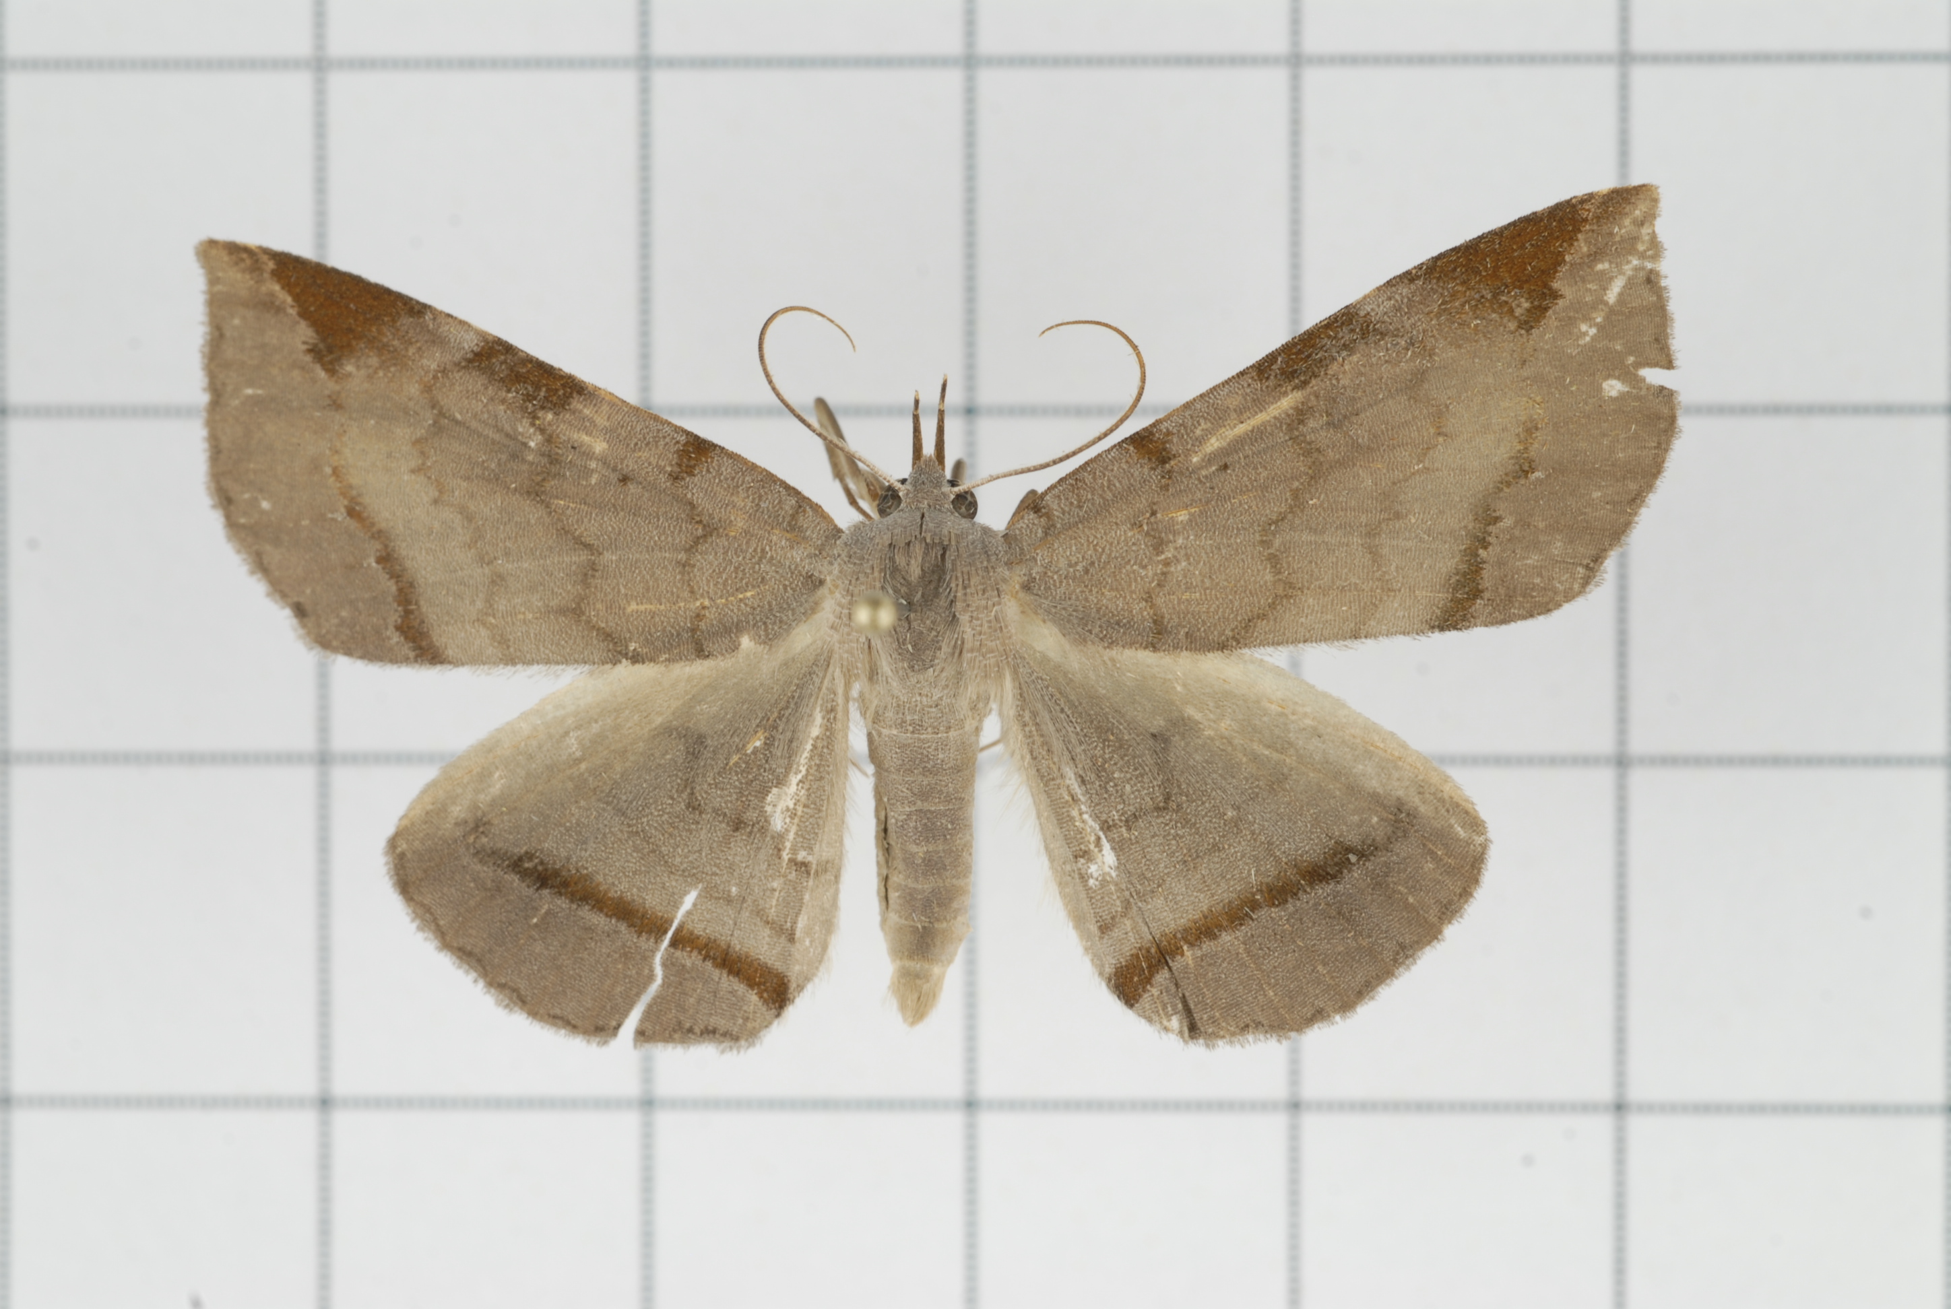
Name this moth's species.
Mecodina subcostalis
